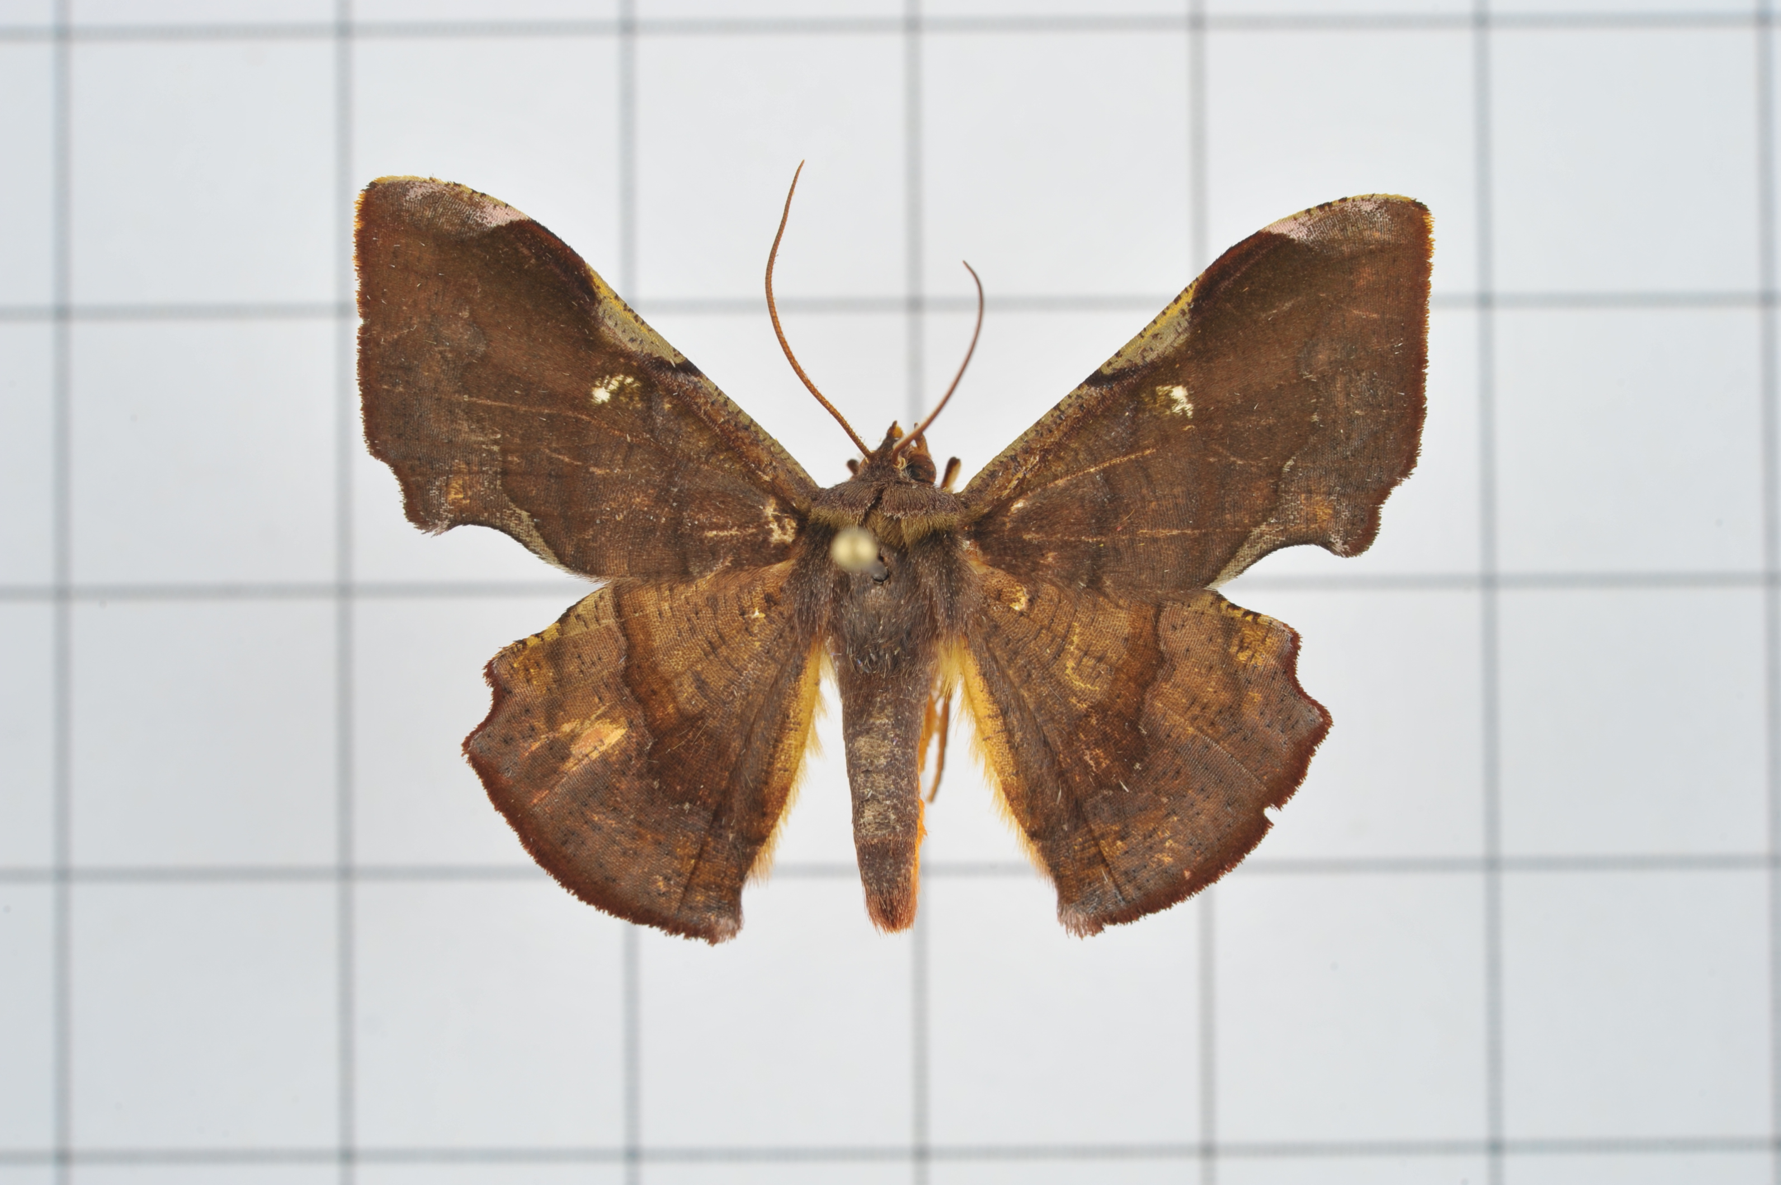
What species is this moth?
Fascellina chromataria
